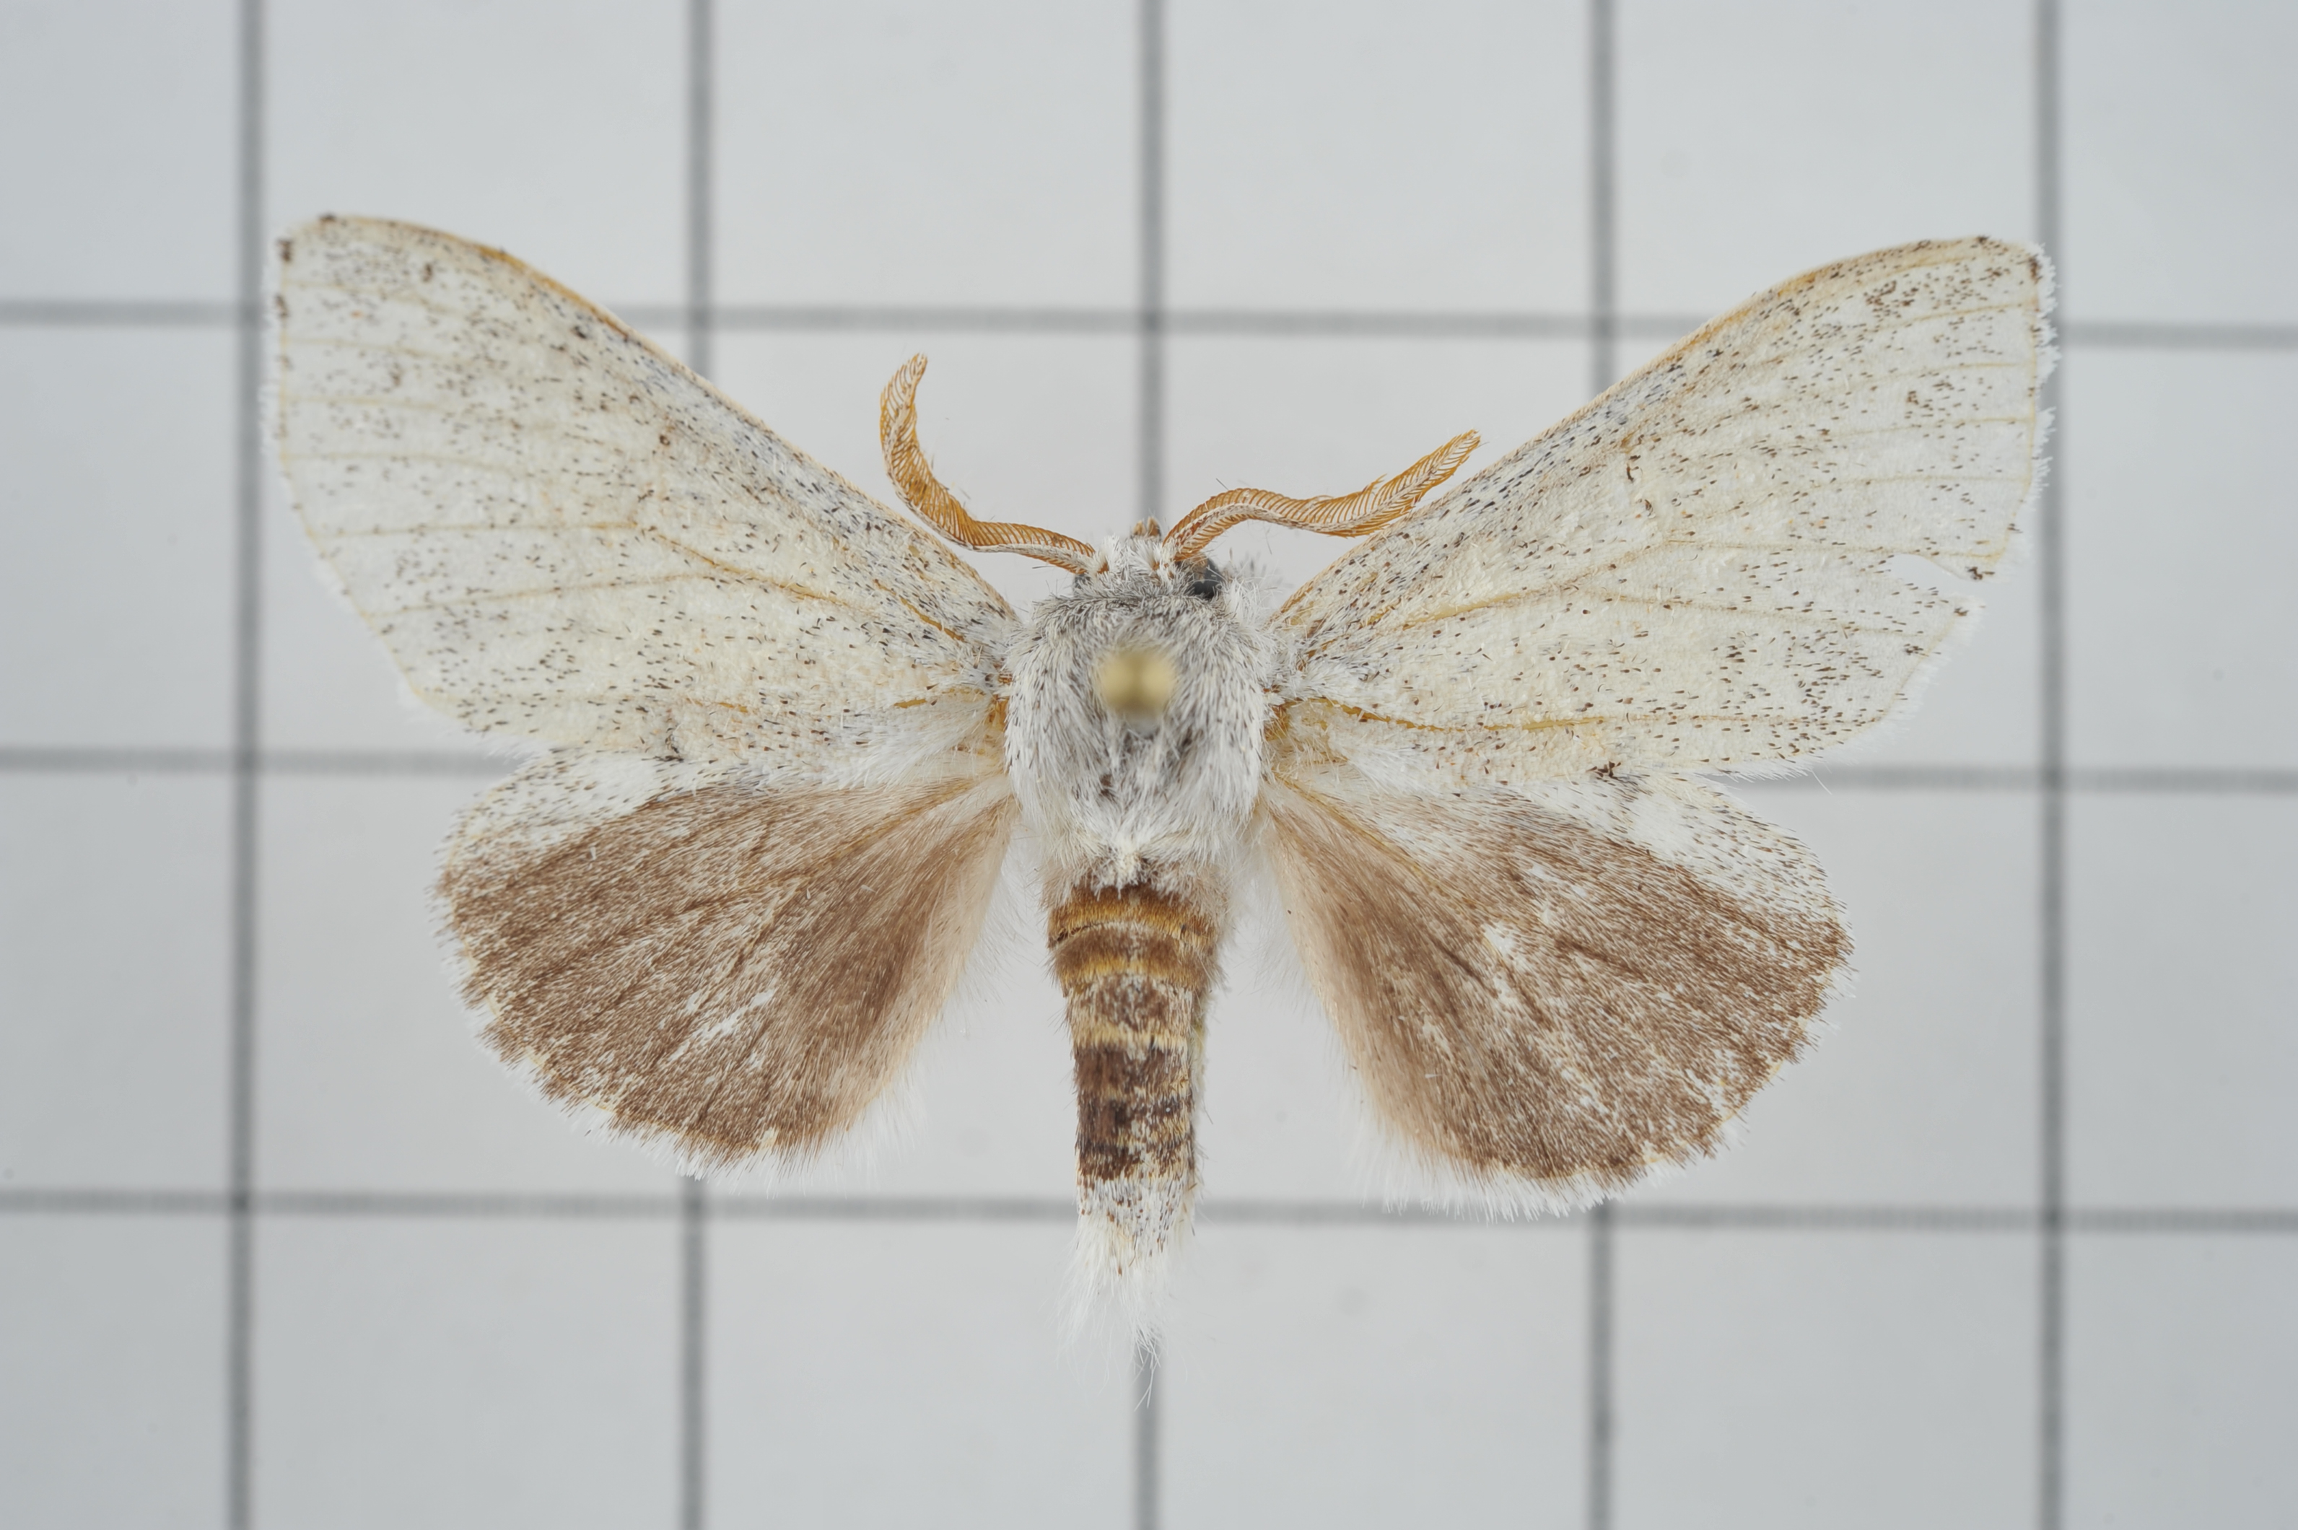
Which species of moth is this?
Cnethodonta grisescens baibarana
